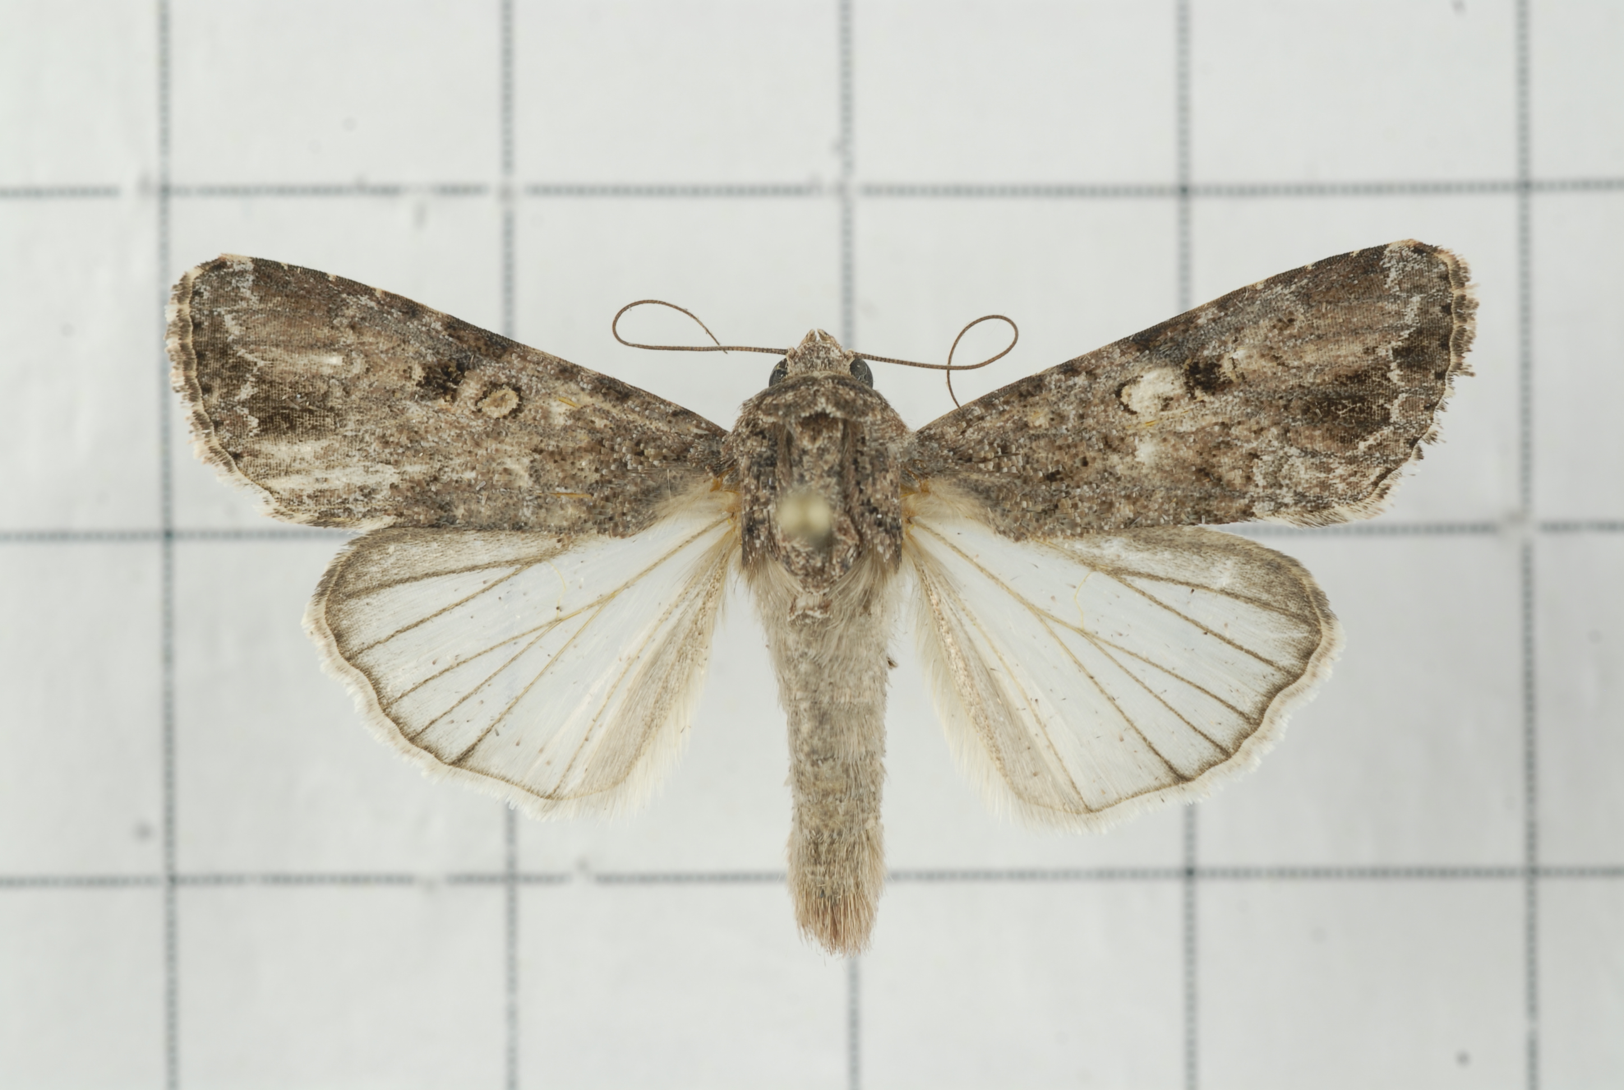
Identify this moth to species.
Spodoptera mauritia acronyctoides
